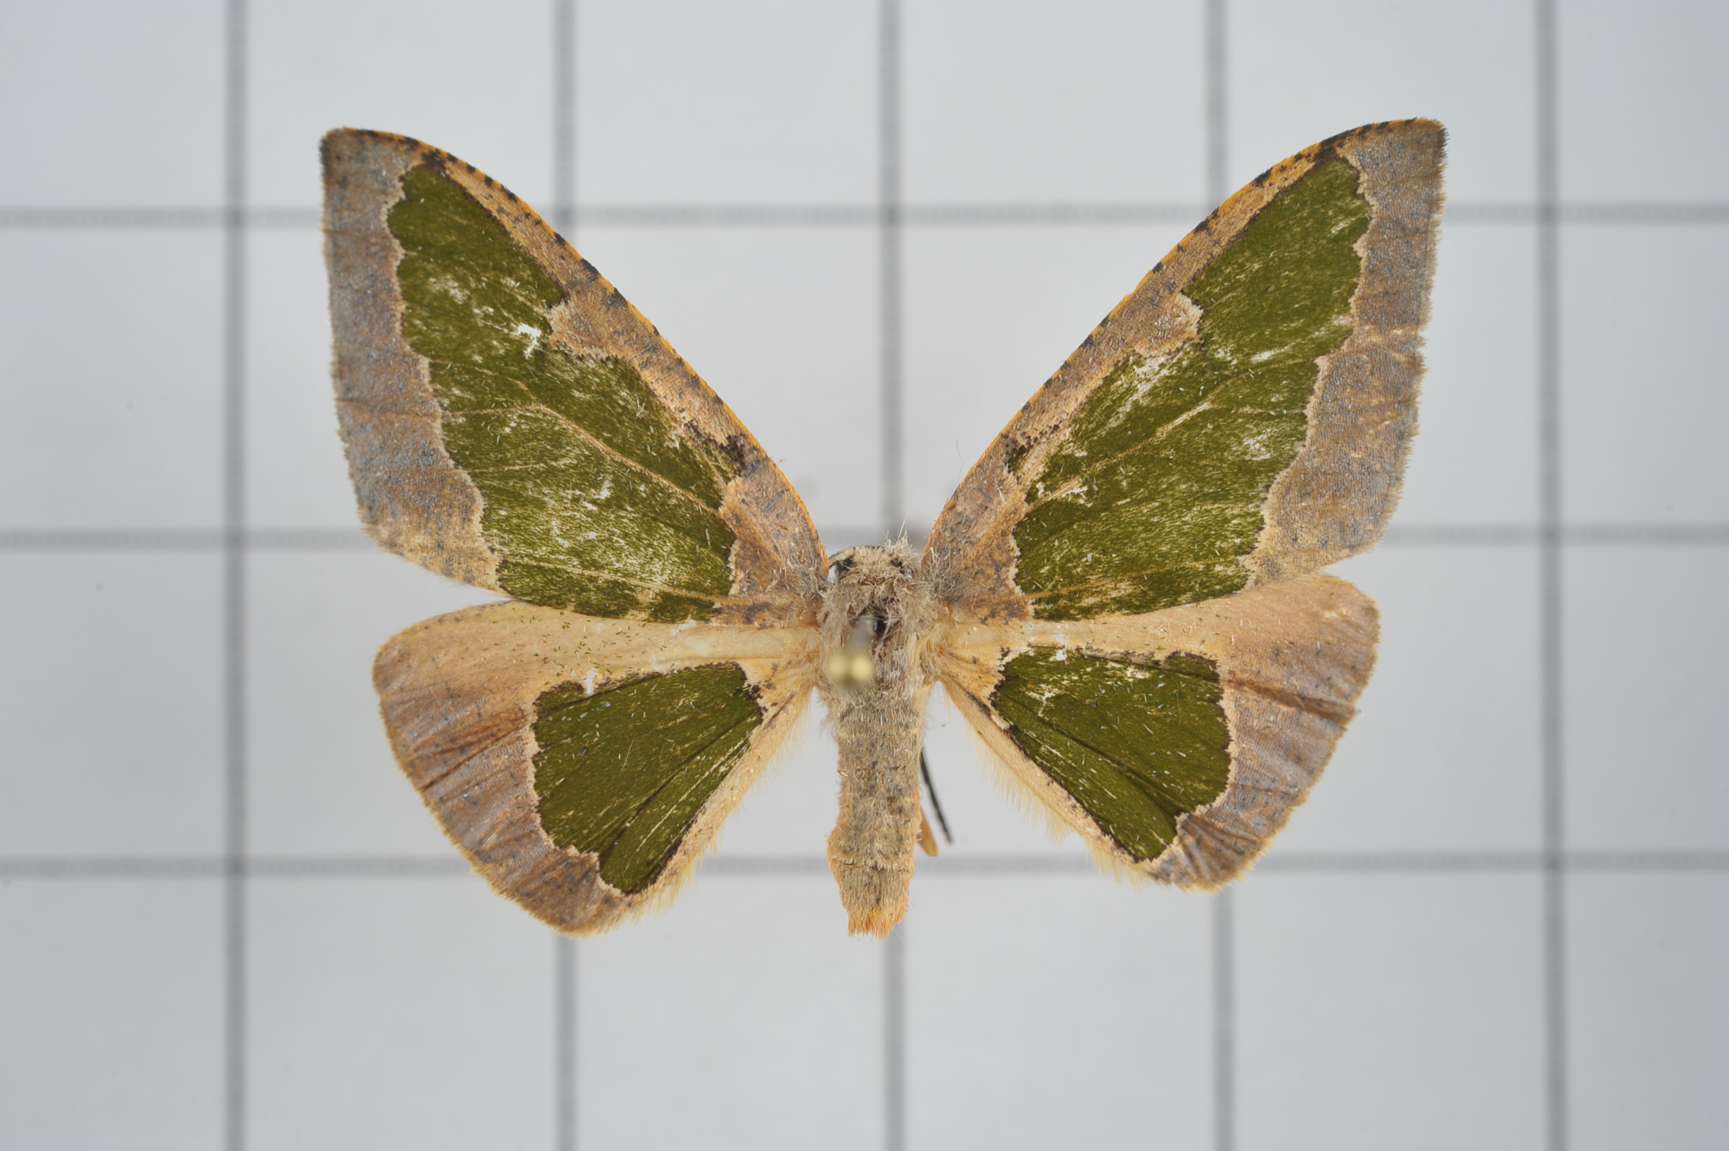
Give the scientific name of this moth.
Celenna festivaria formosensis
